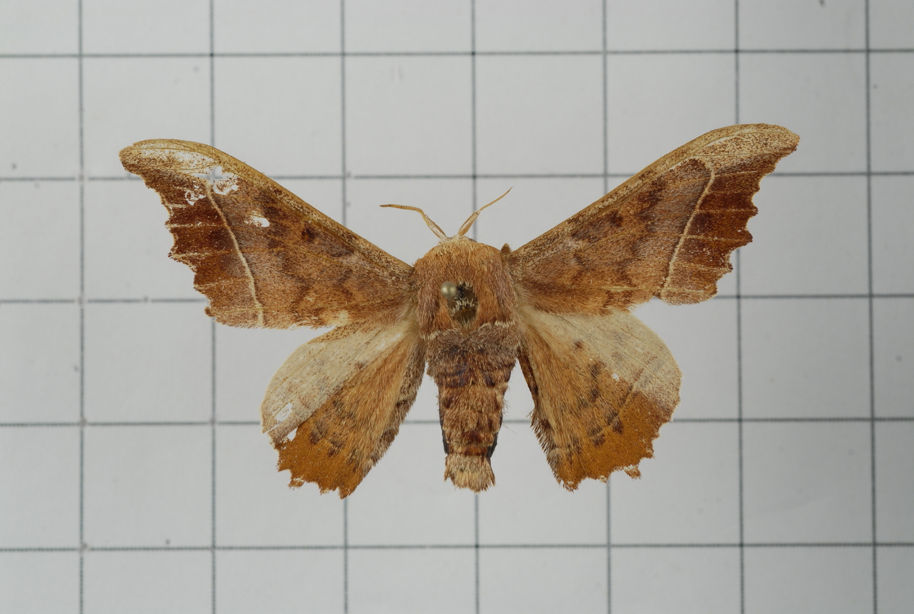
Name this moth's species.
Oberthueria formosibia
